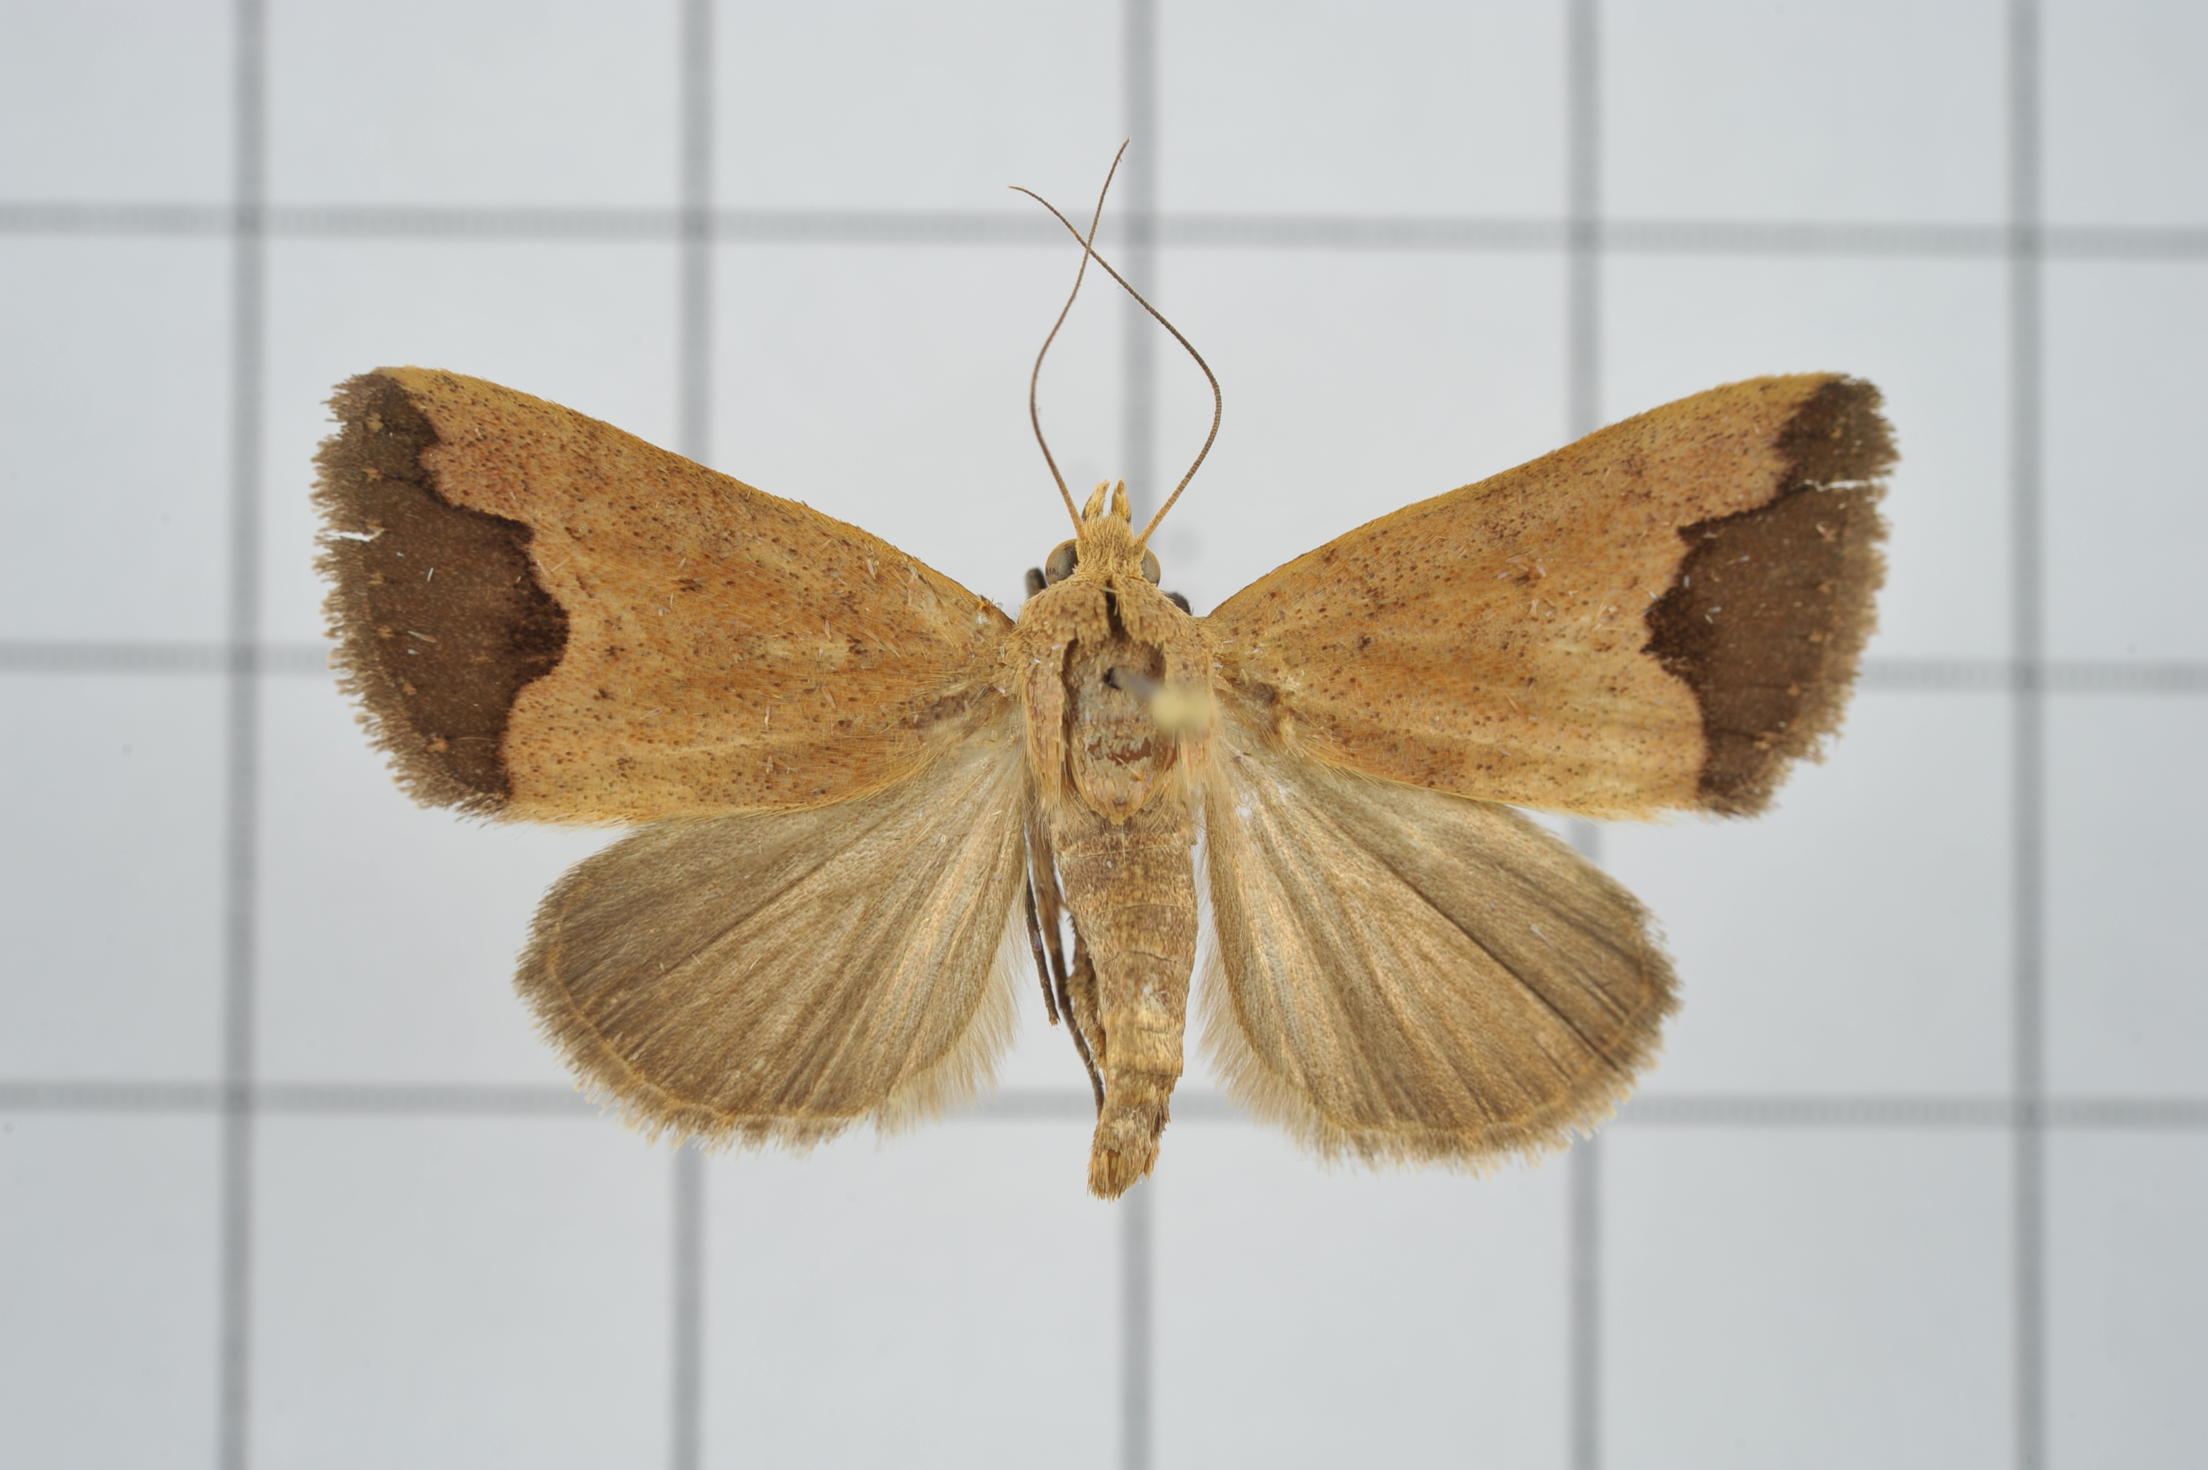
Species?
Bocula diffisa
